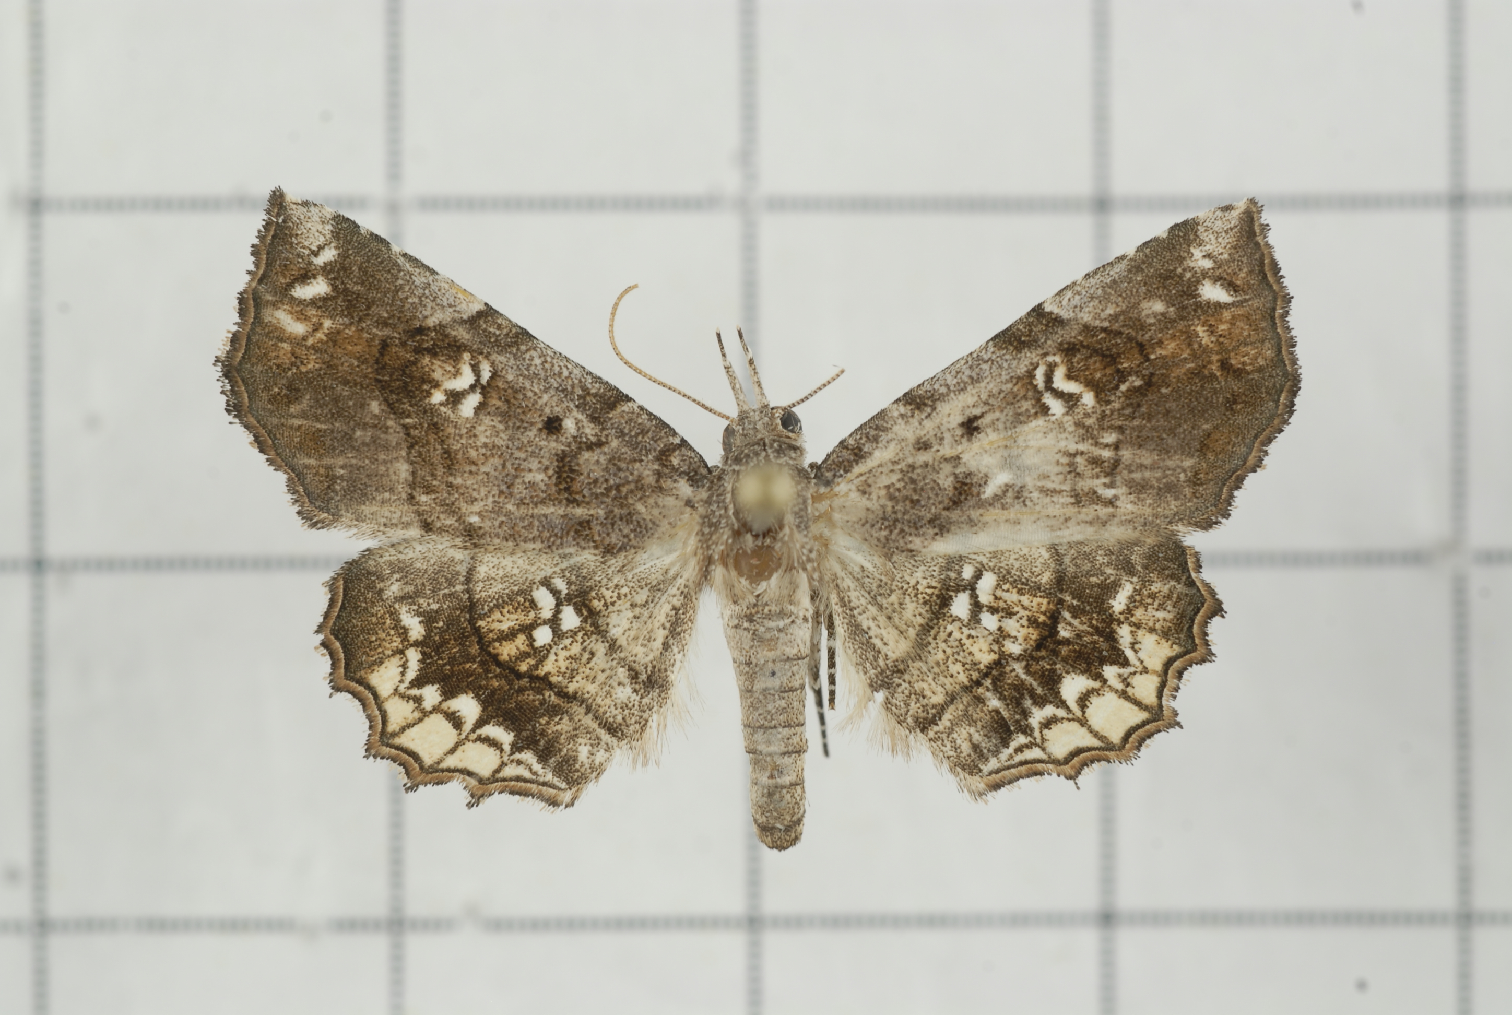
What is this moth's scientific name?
Pangrapta lunulata
